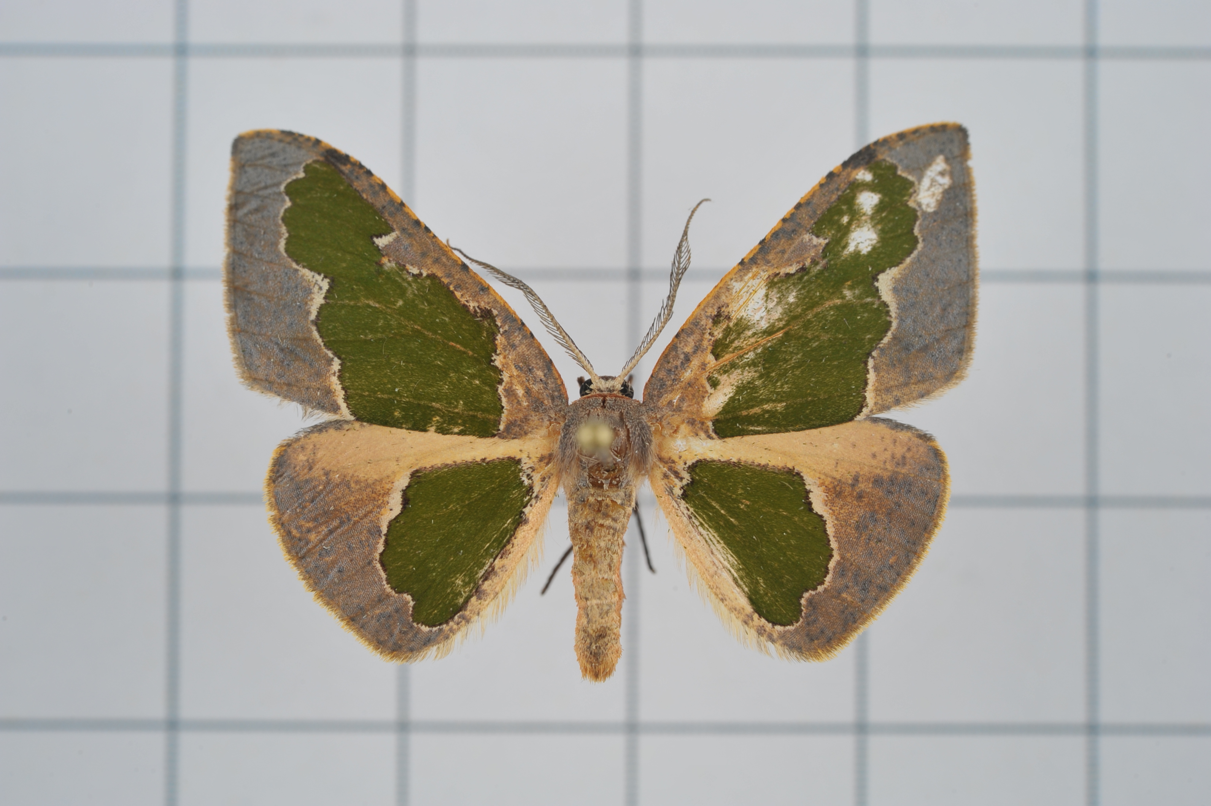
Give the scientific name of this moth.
Celenna festivaria formosensis
